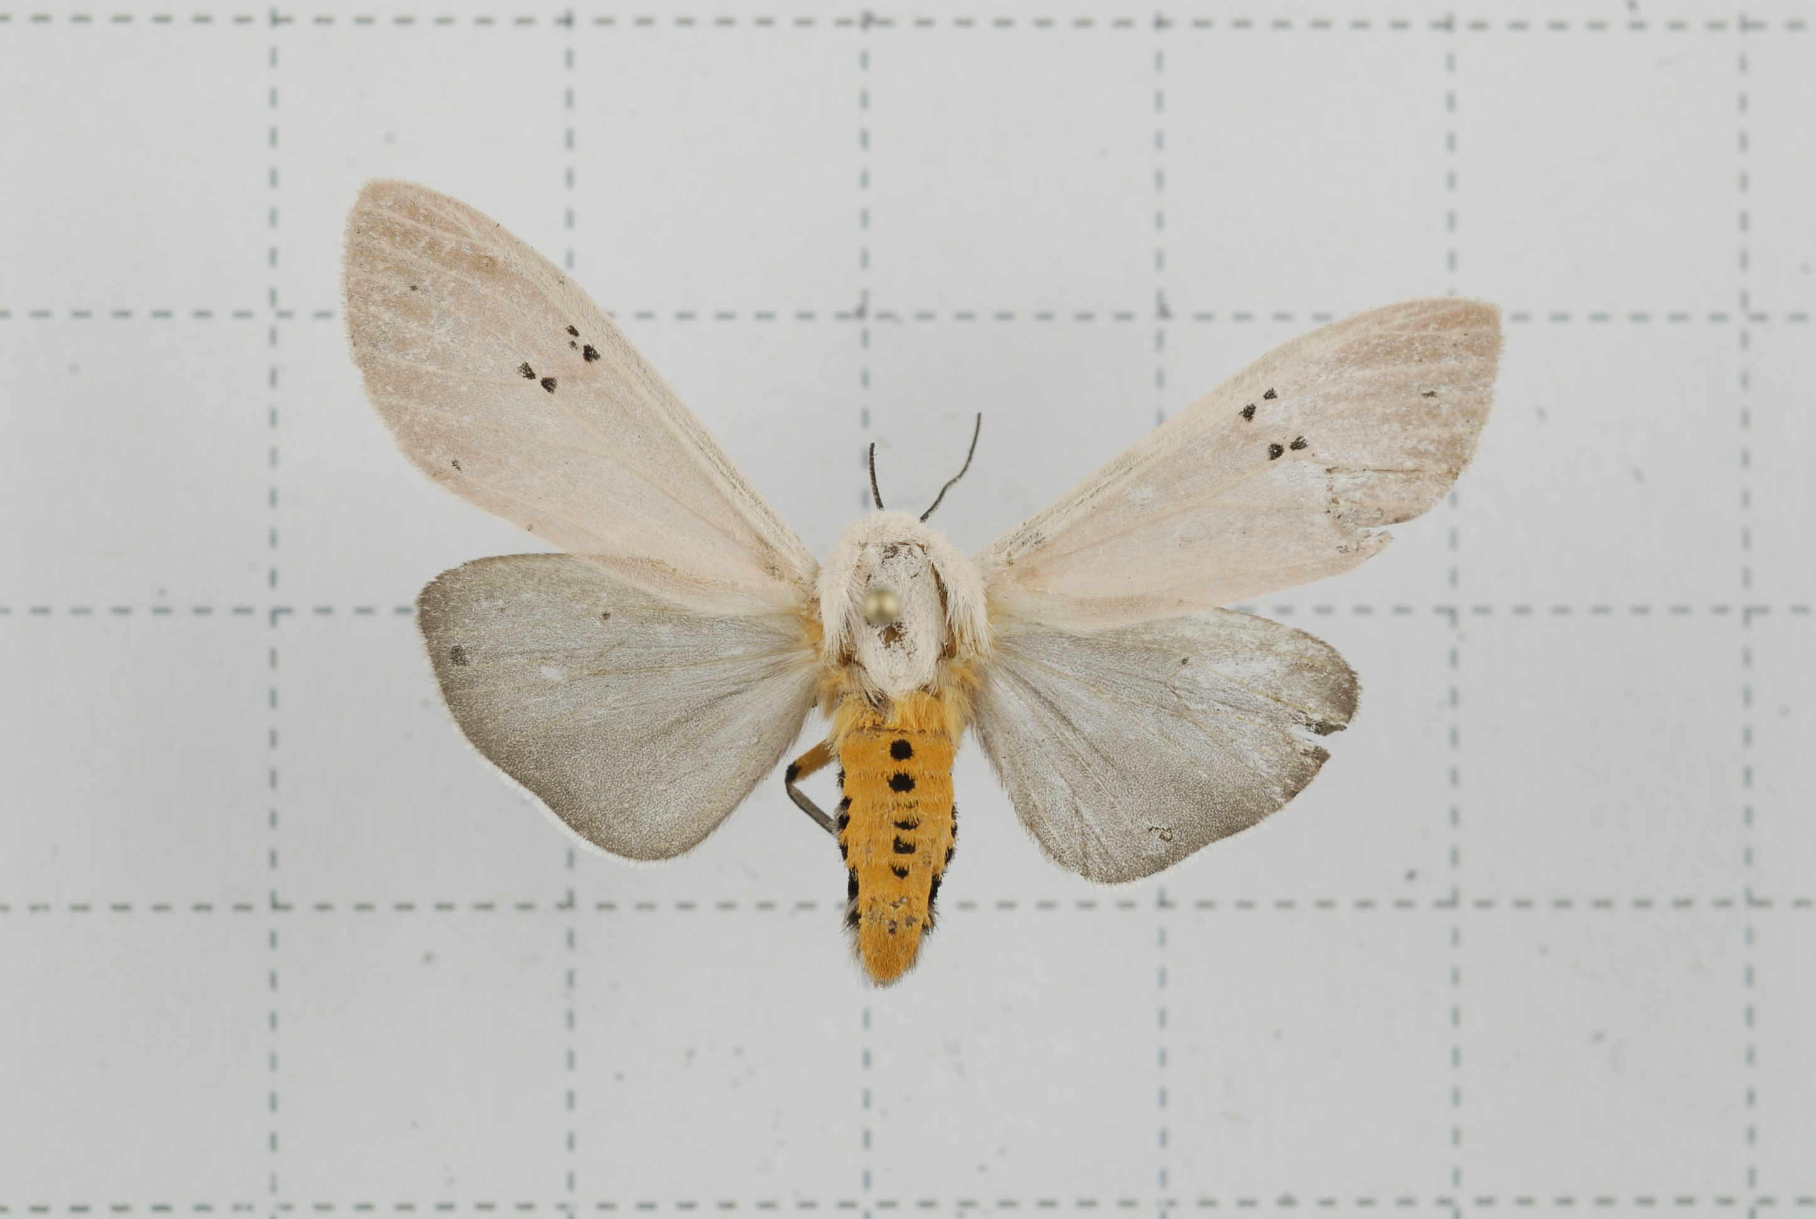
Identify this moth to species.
Creatonotos transiens koni
